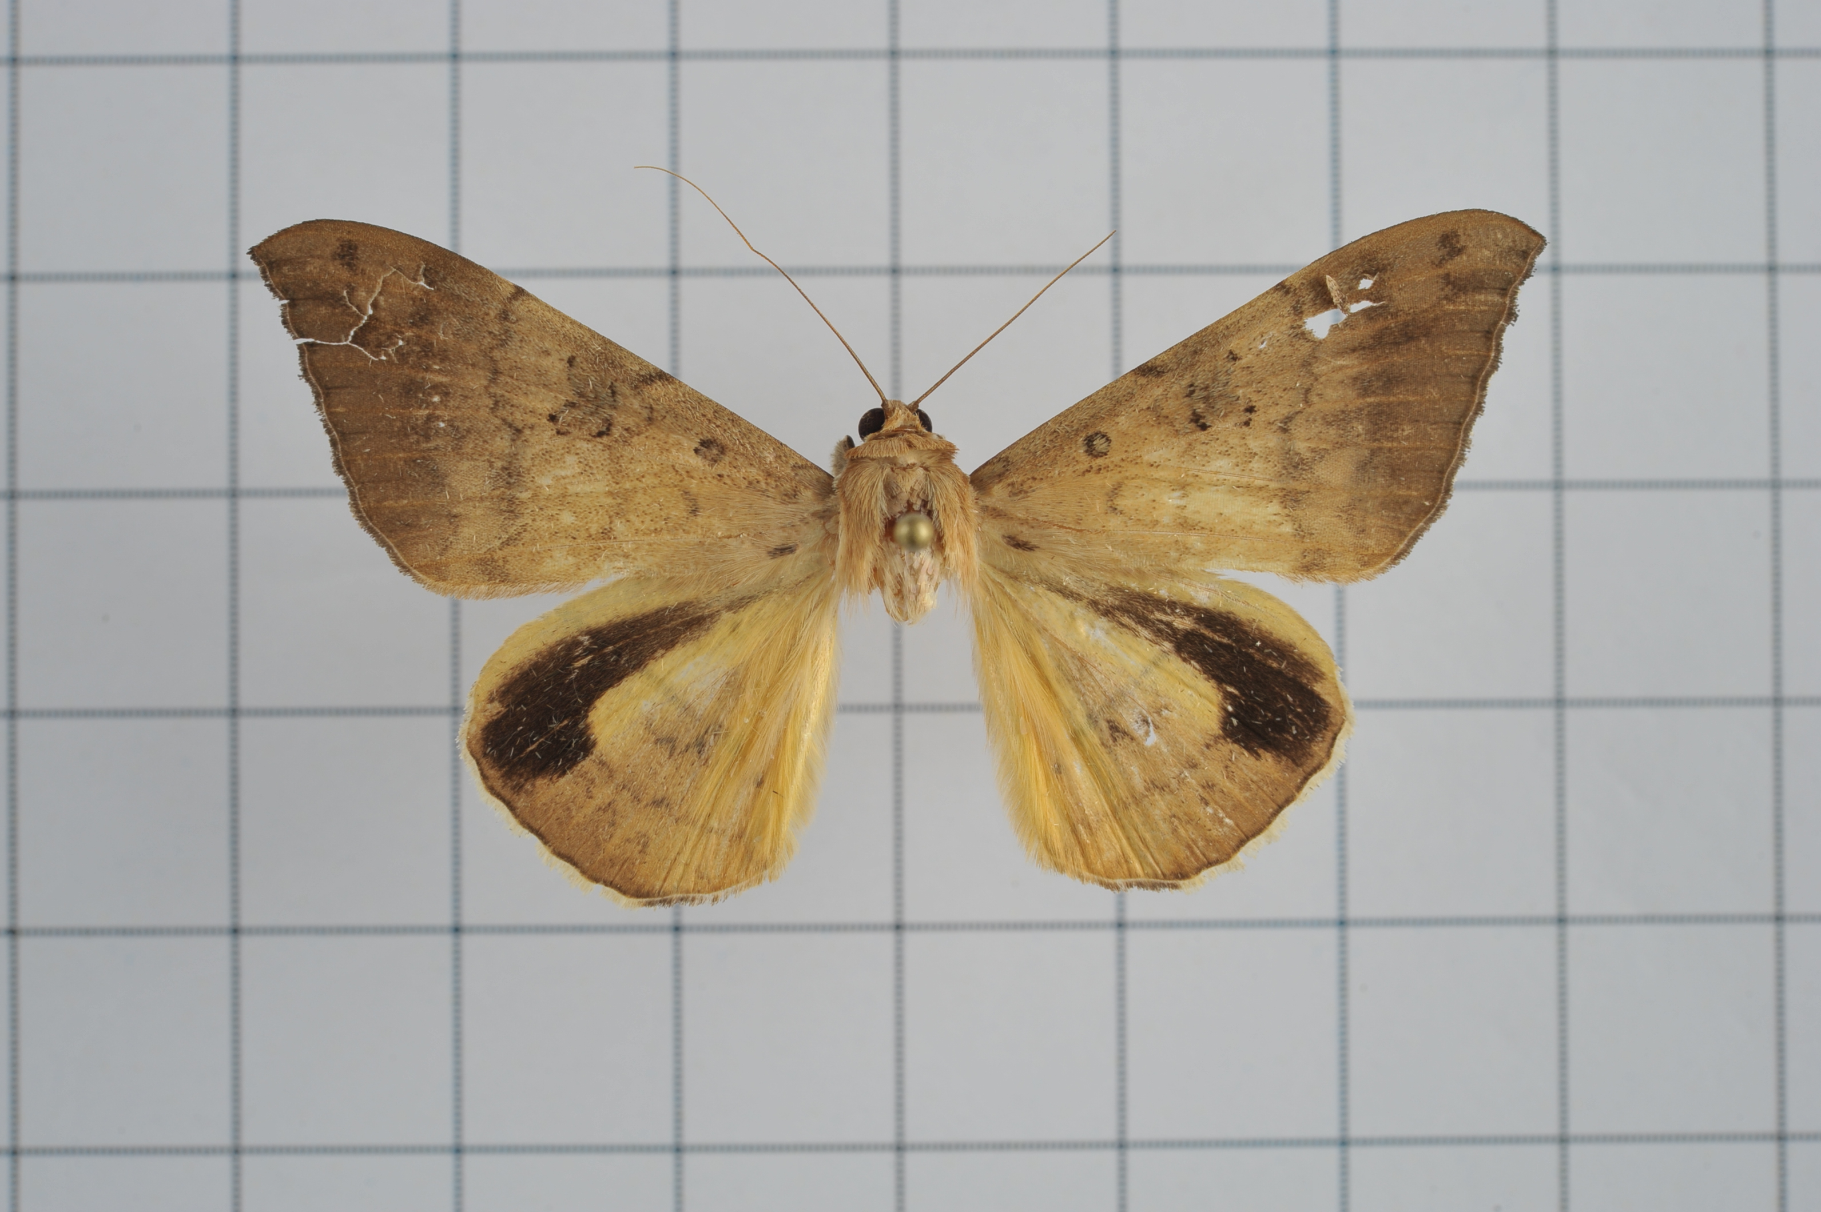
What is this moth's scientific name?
Oxyodes scrobiculata
